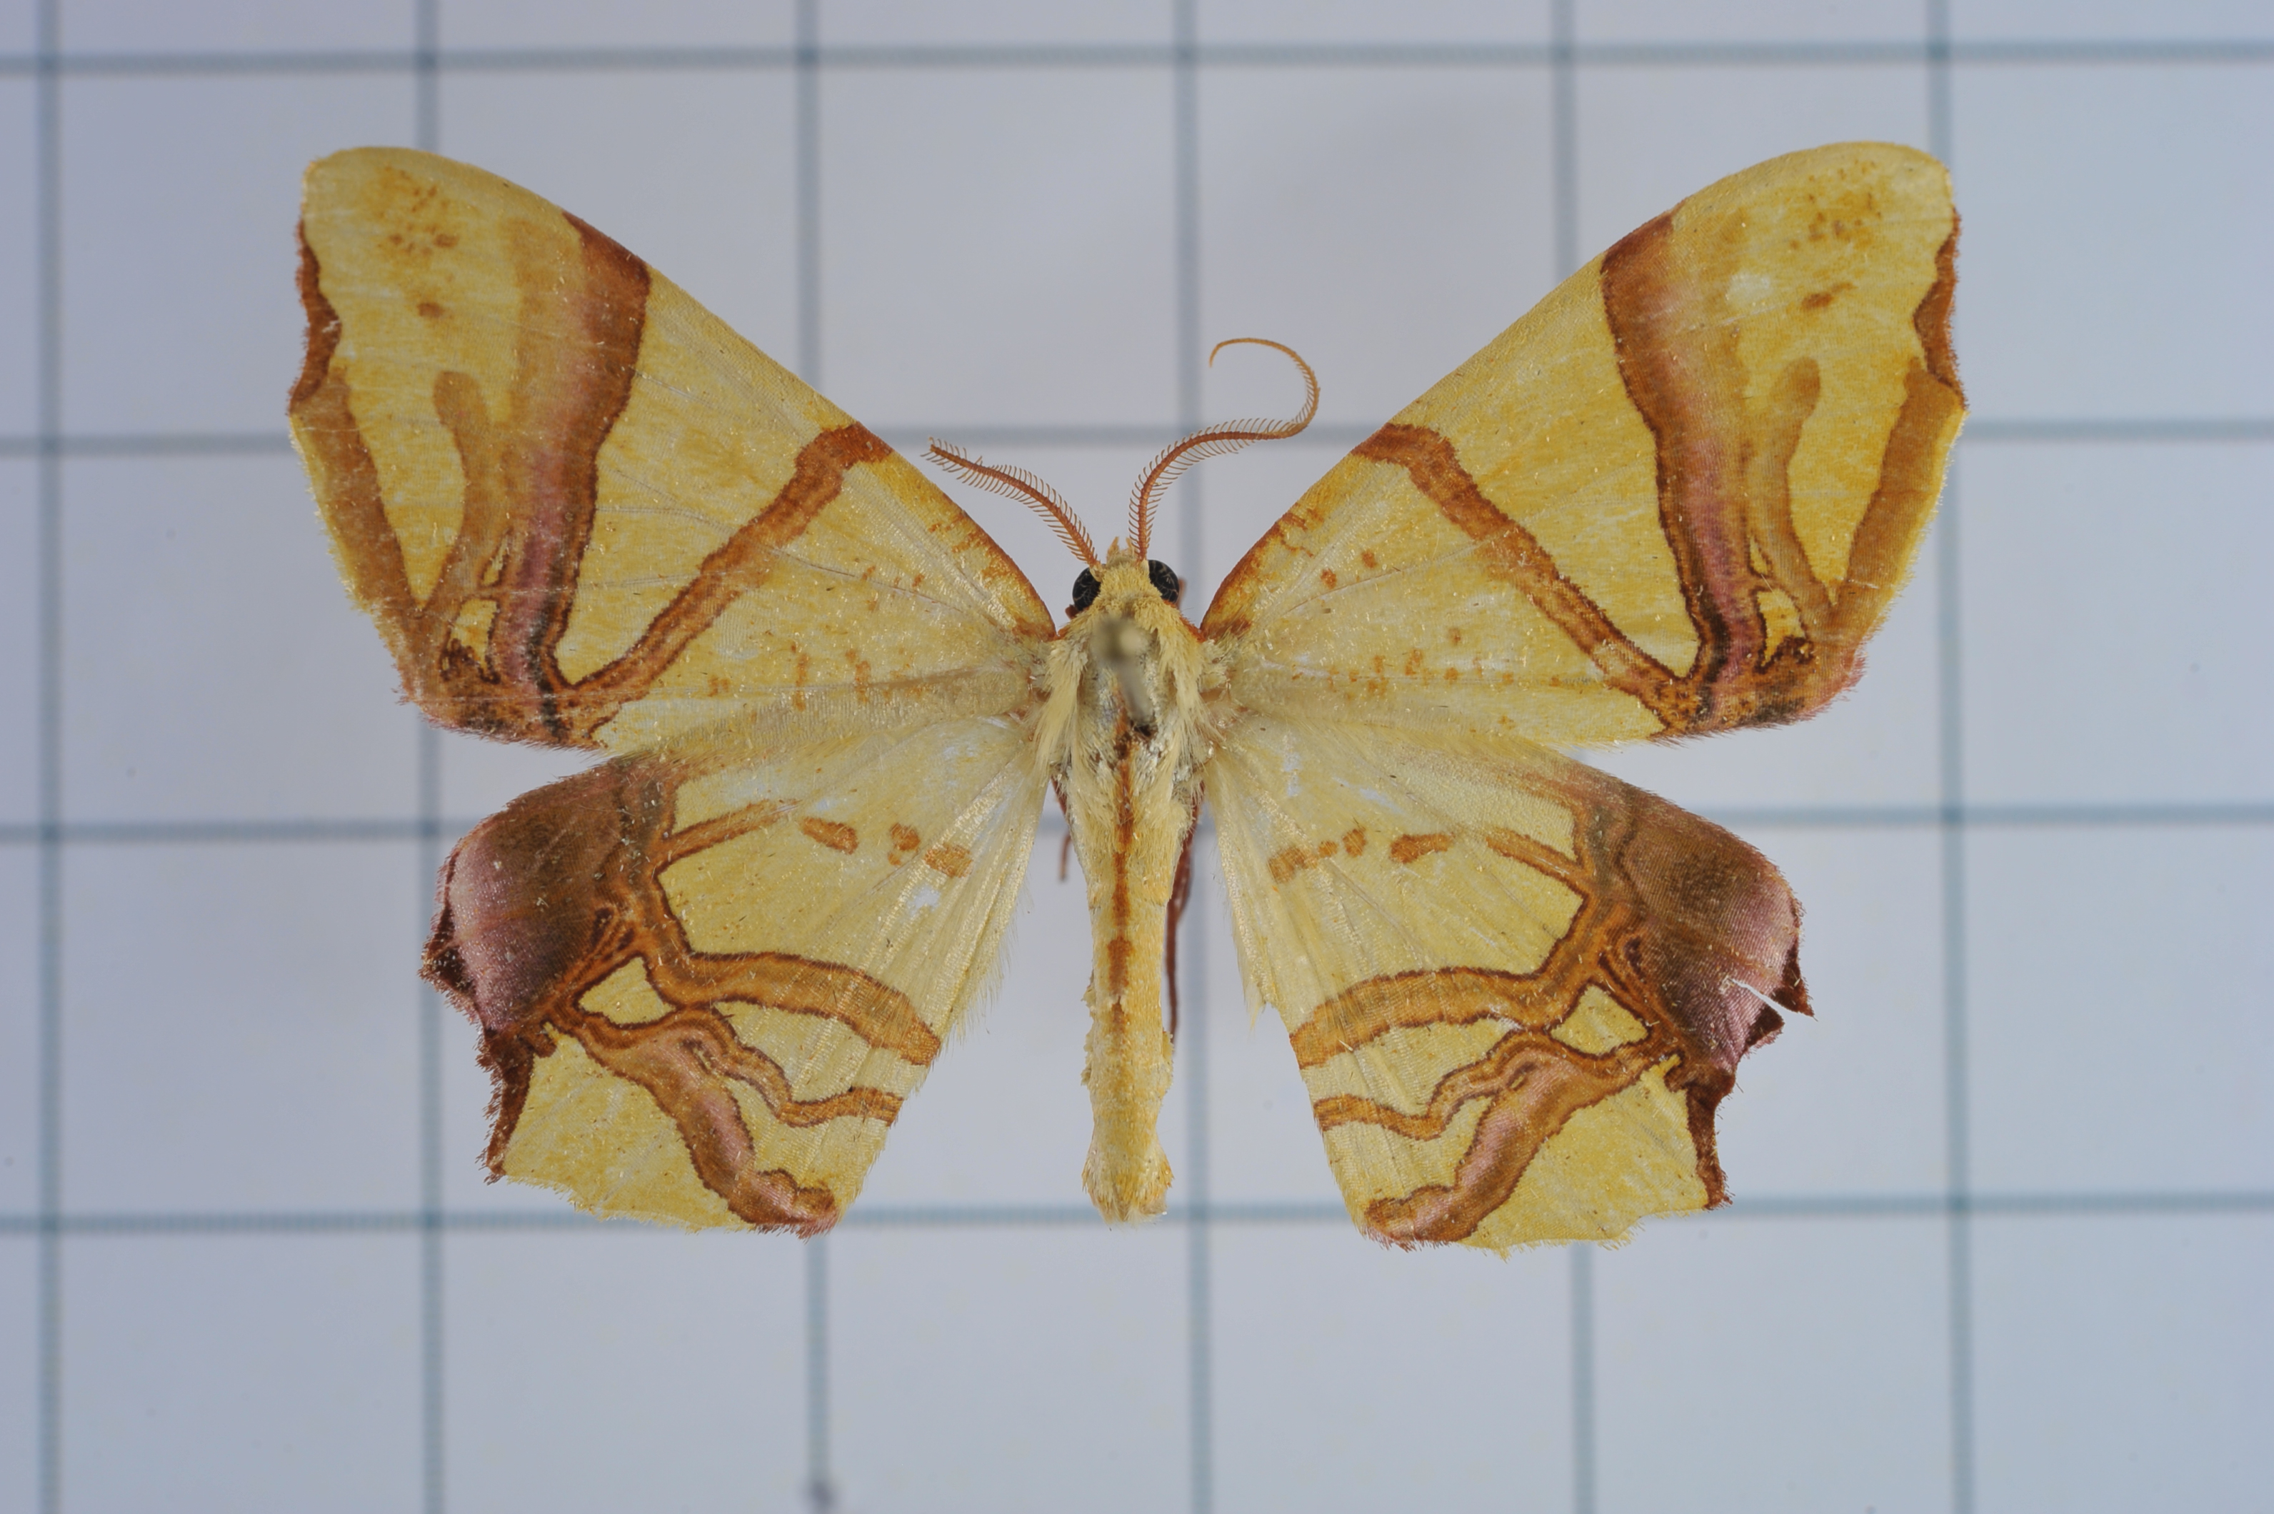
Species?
Trotocraspeda divaricata
